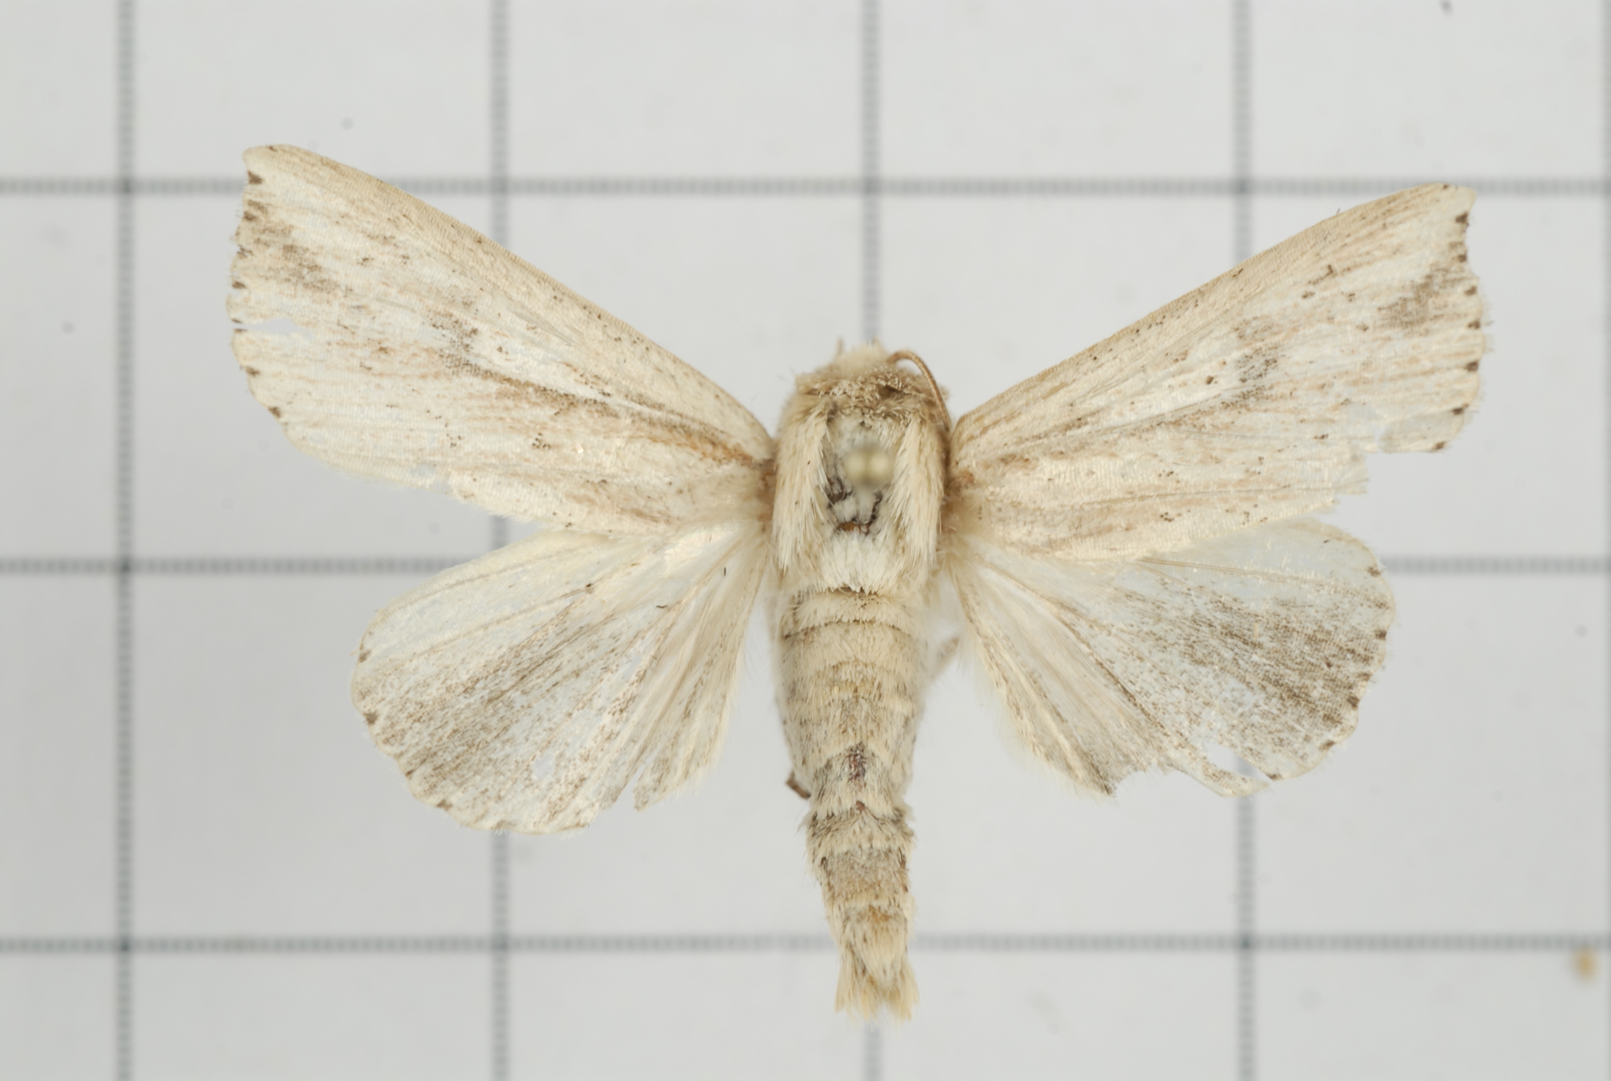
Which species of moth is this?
Mythimna pulchra
